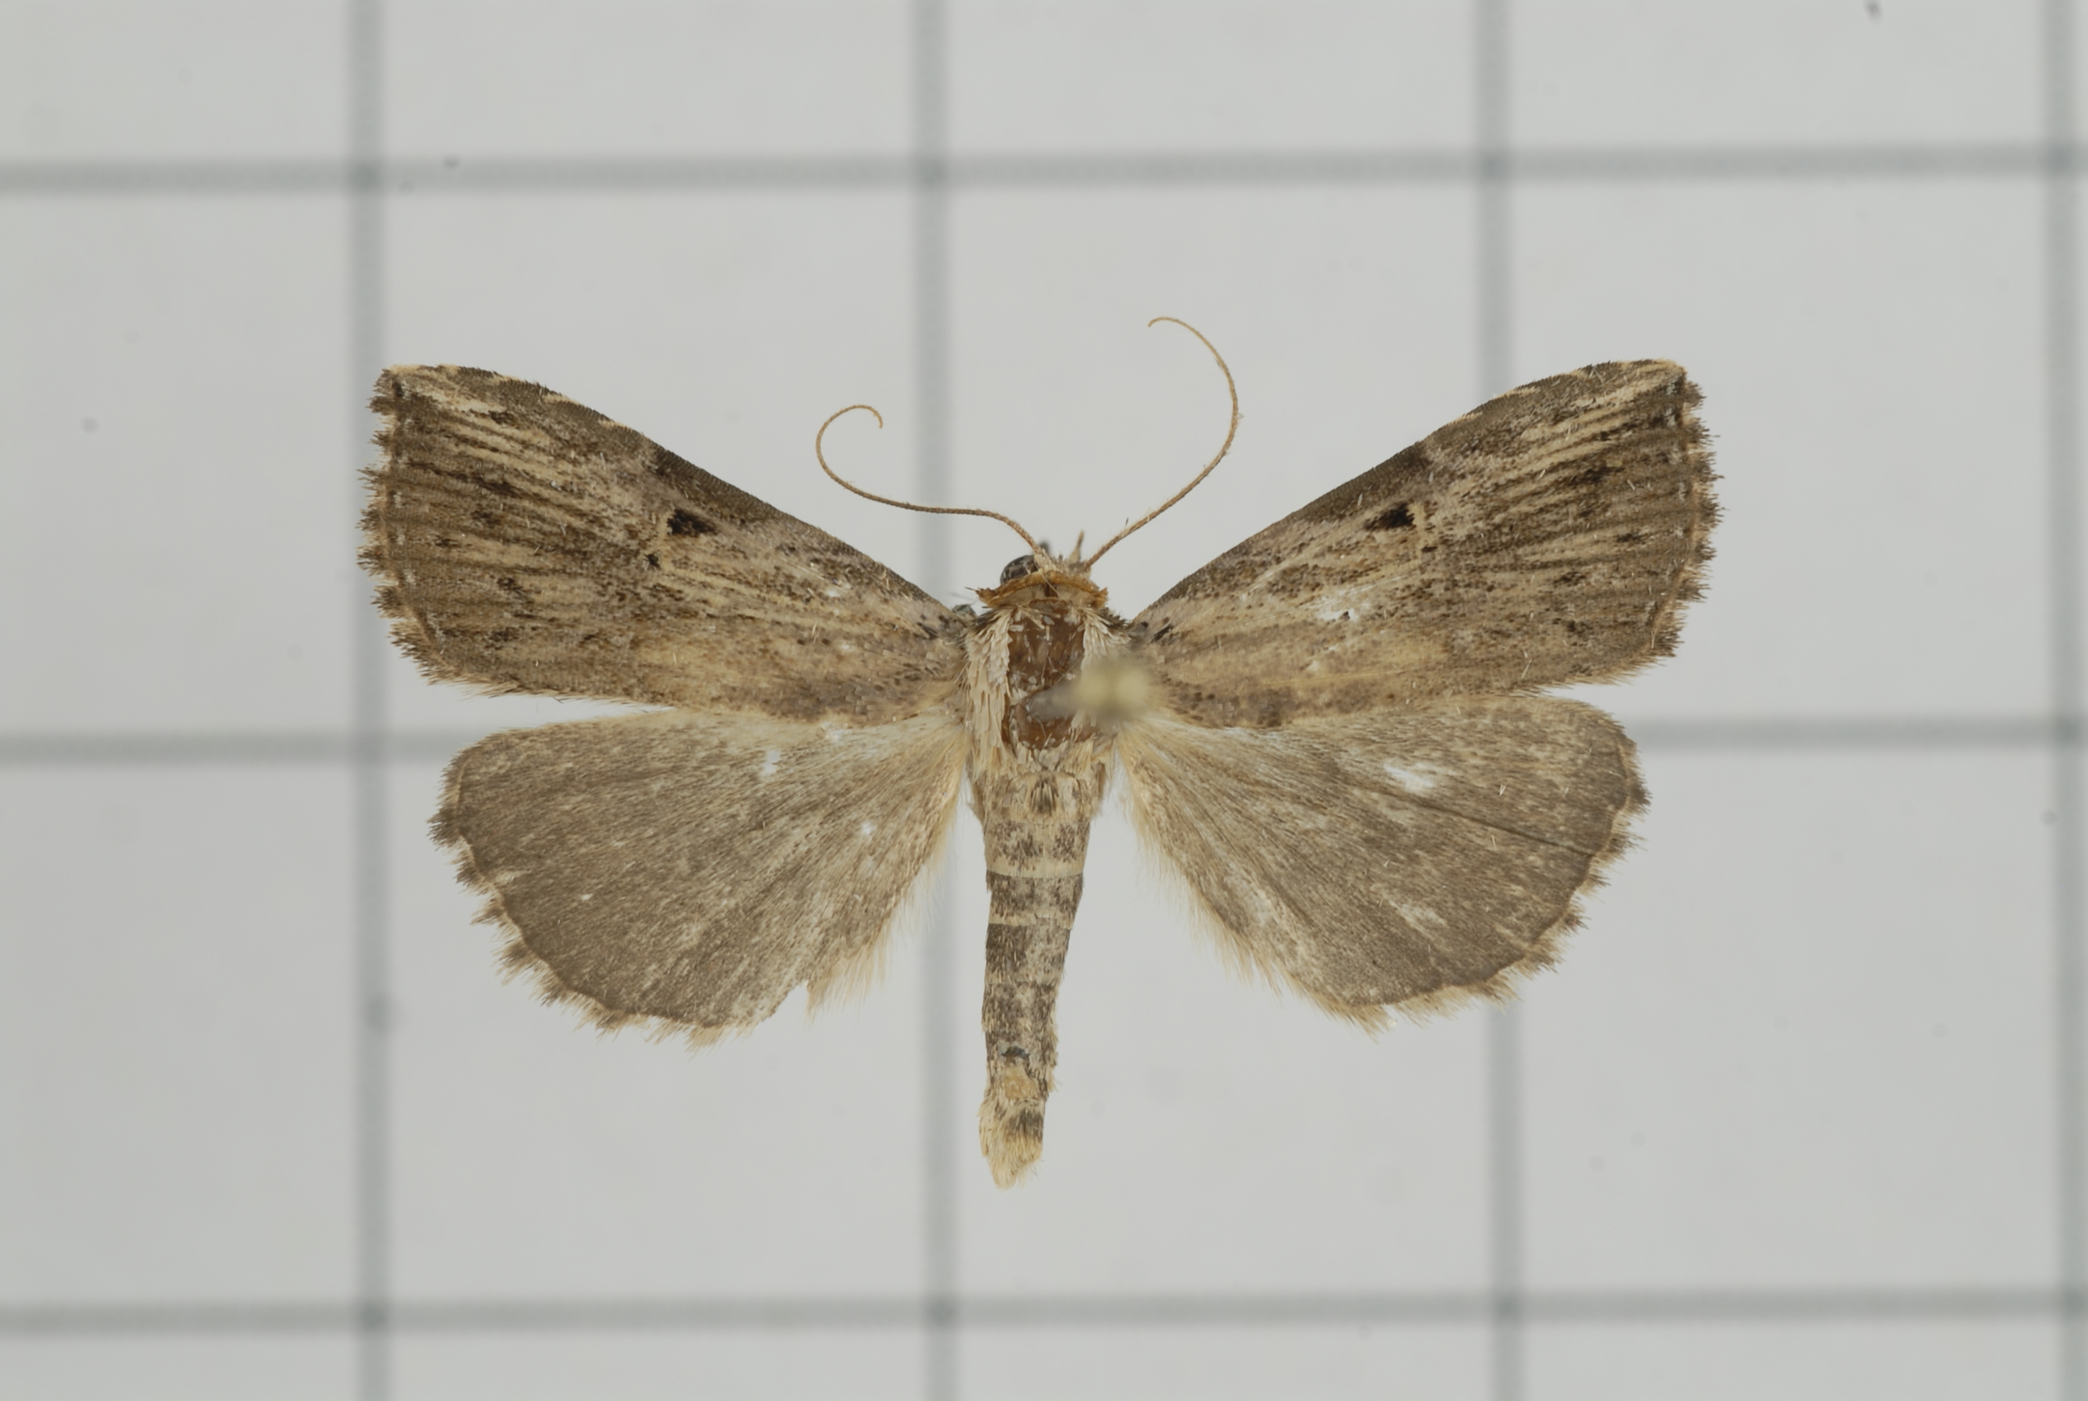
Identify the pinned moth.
Microxyla confusa
